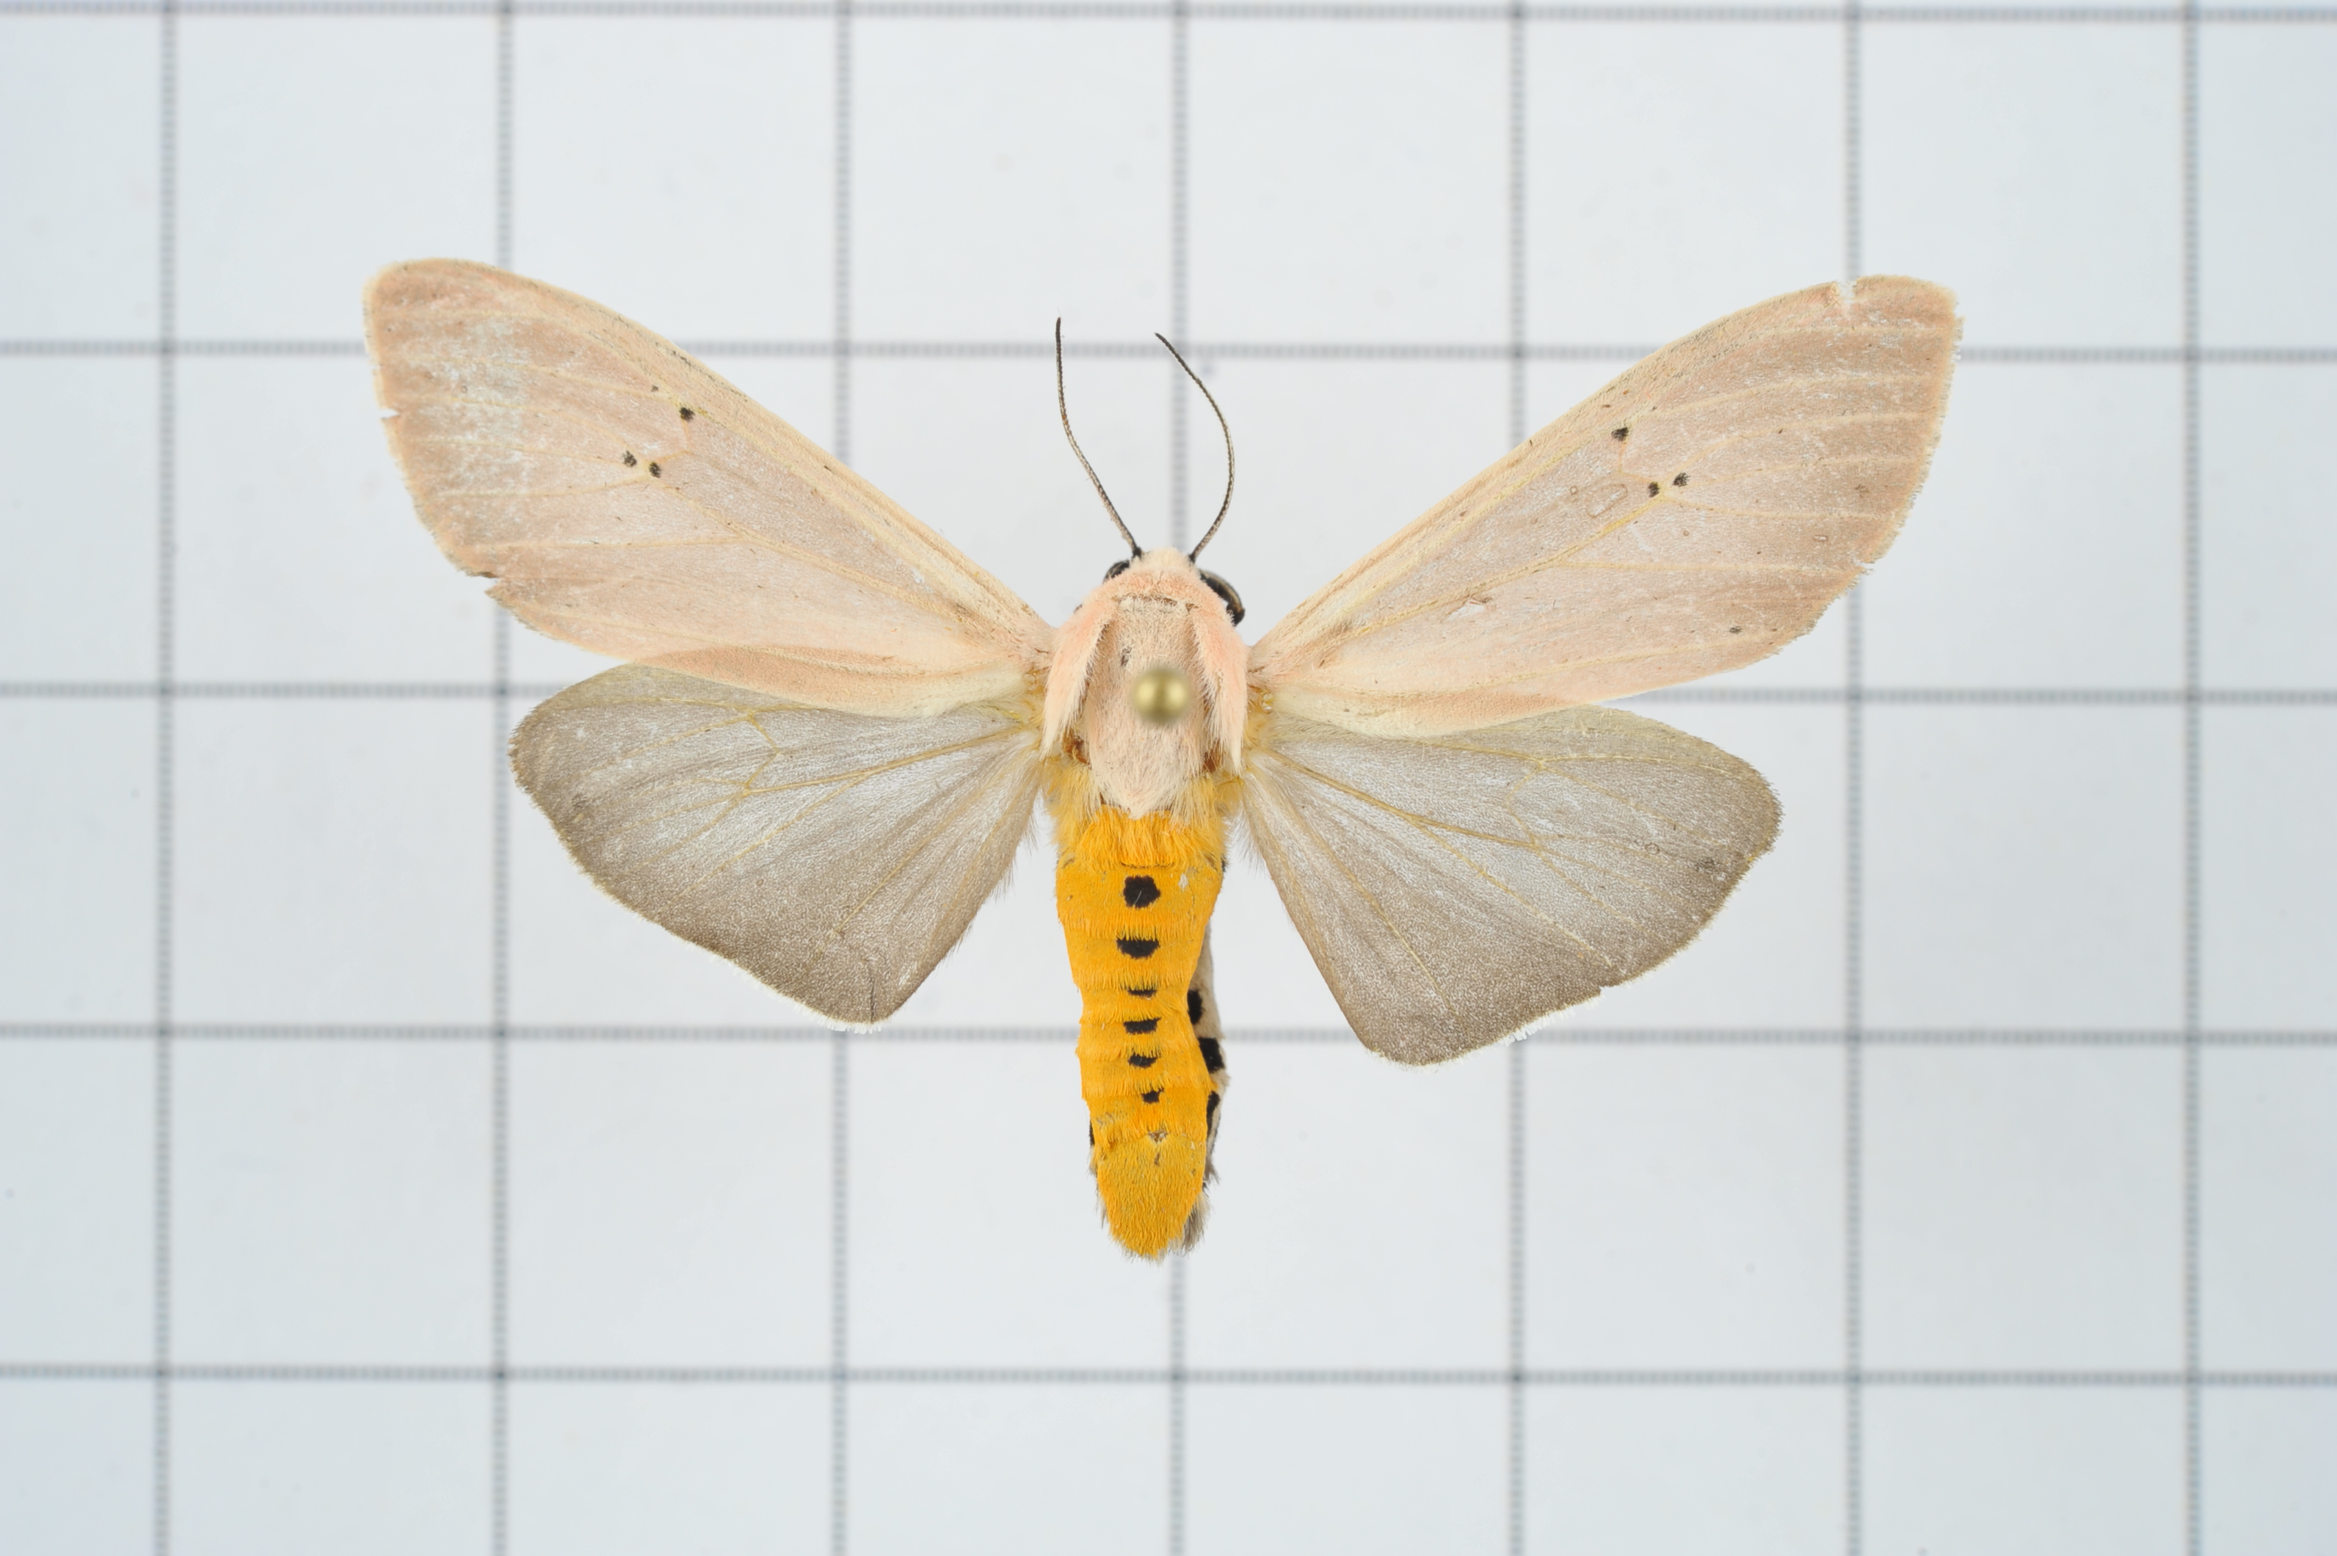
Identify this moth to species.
Creatonotos transiens koni
